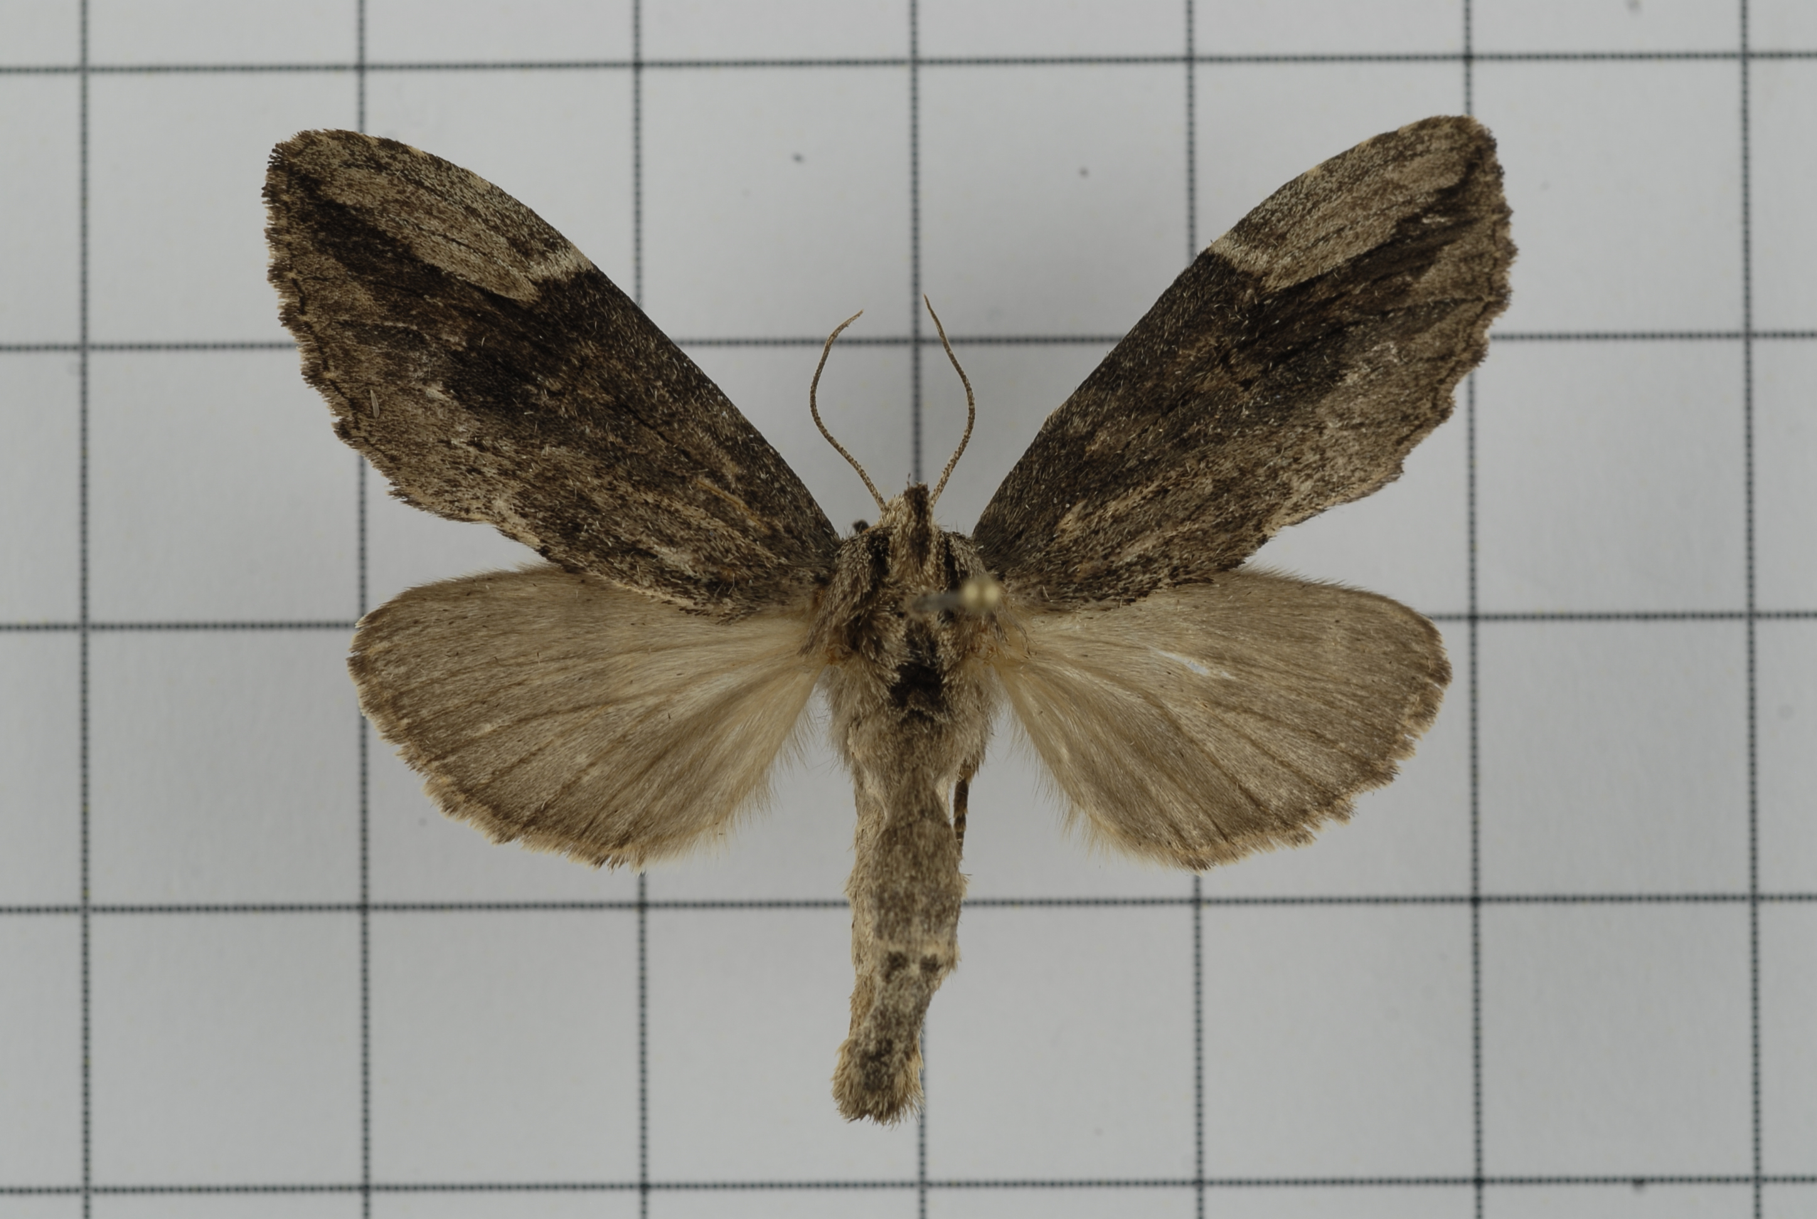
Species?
Allodontoides tenebrosa
